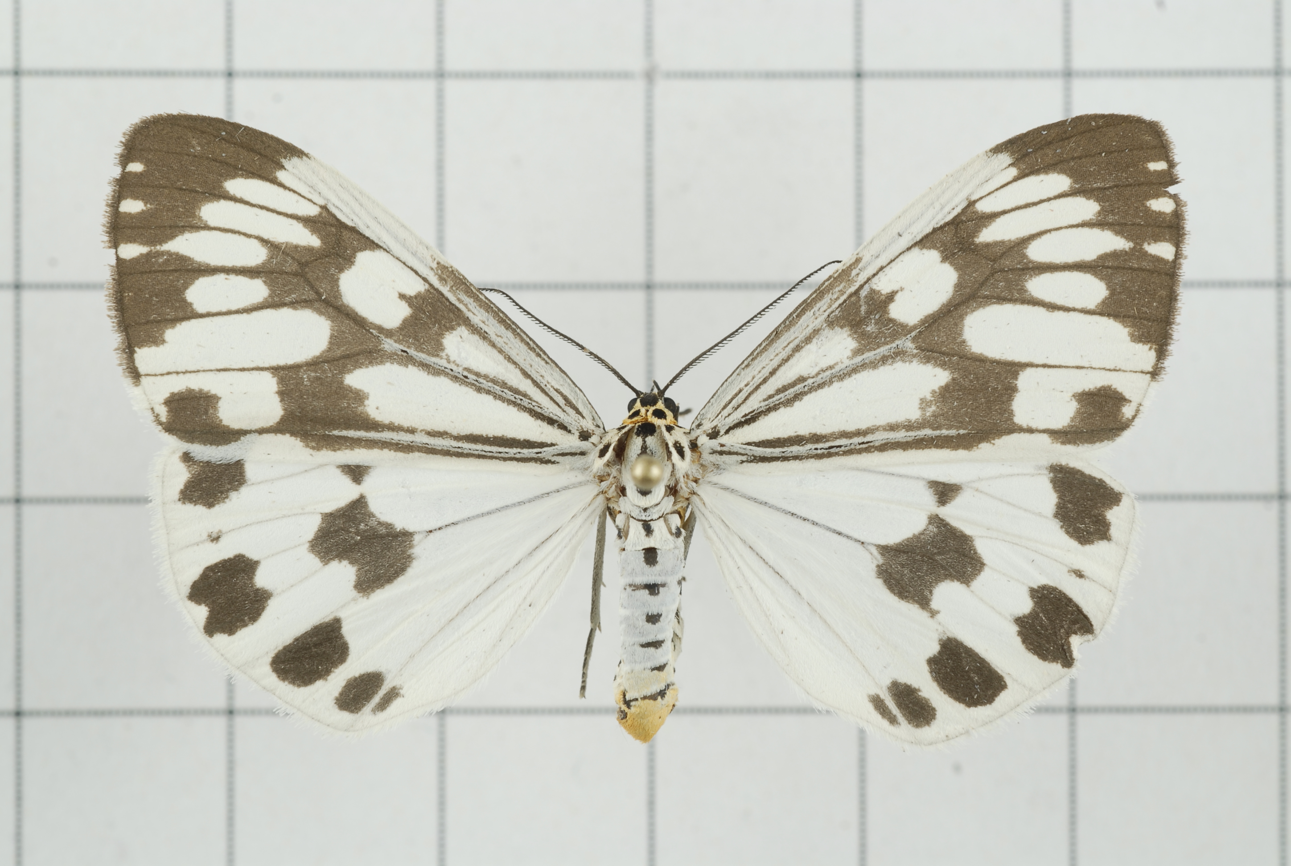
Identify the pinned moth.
Nyctemera adversata
